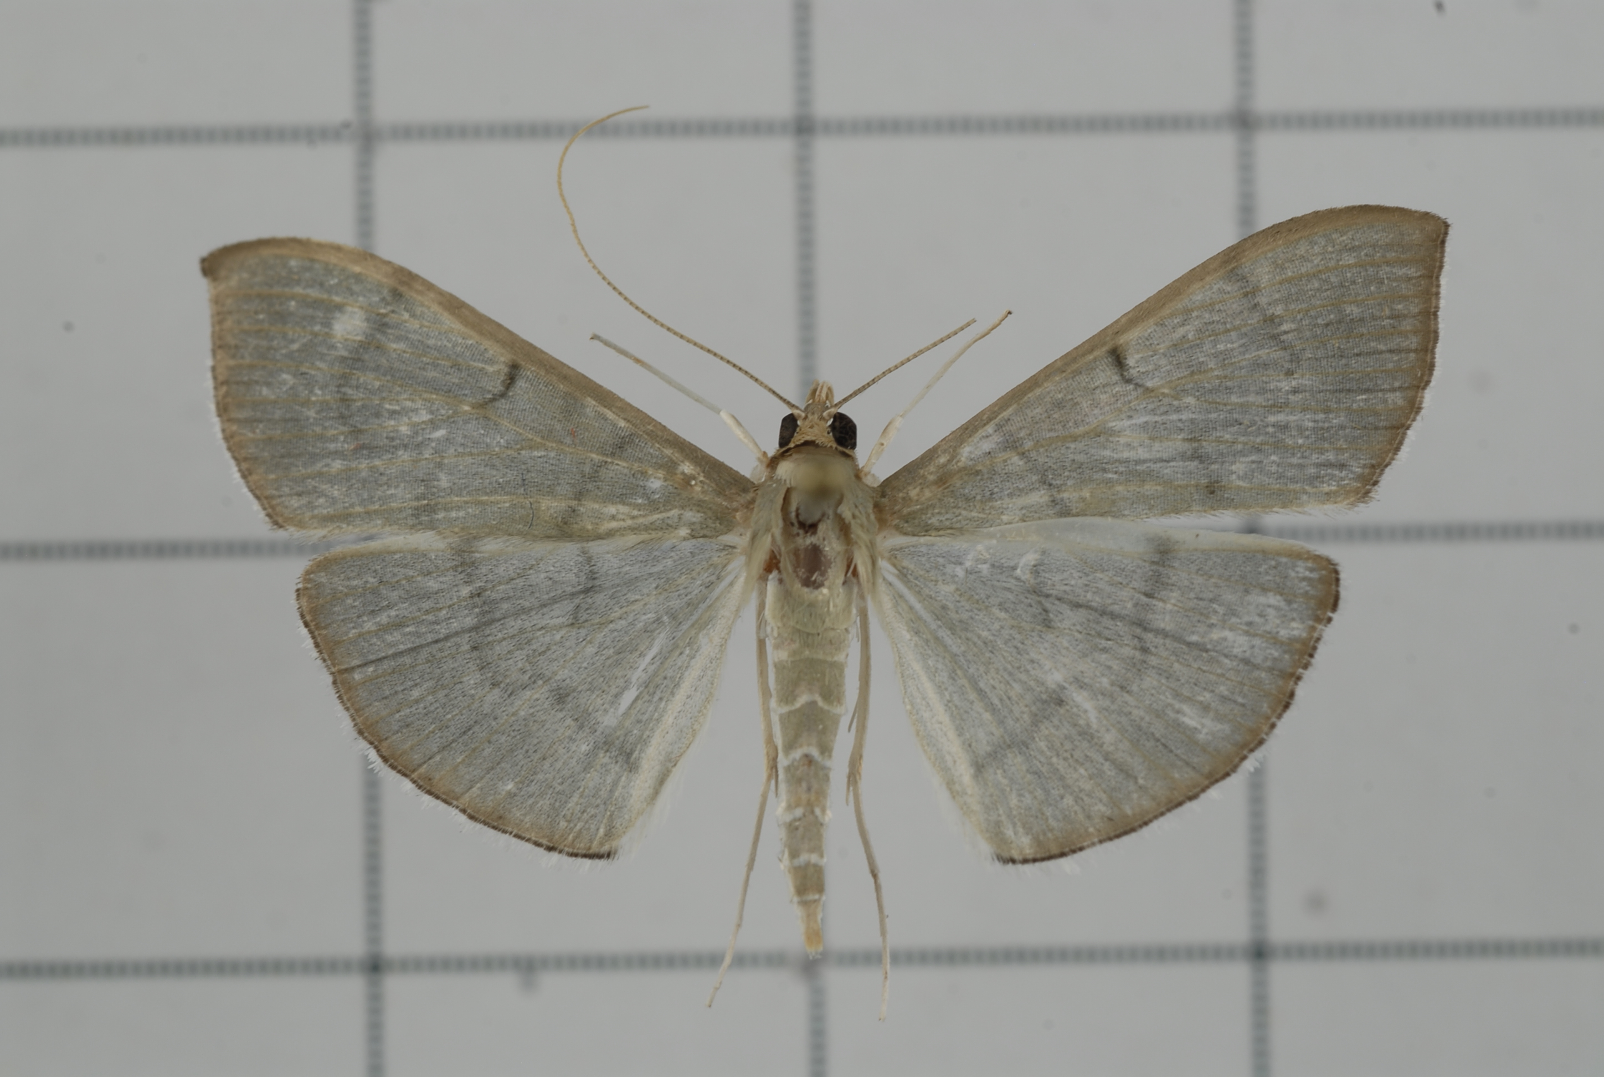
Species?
Poliobotys ablactalis
